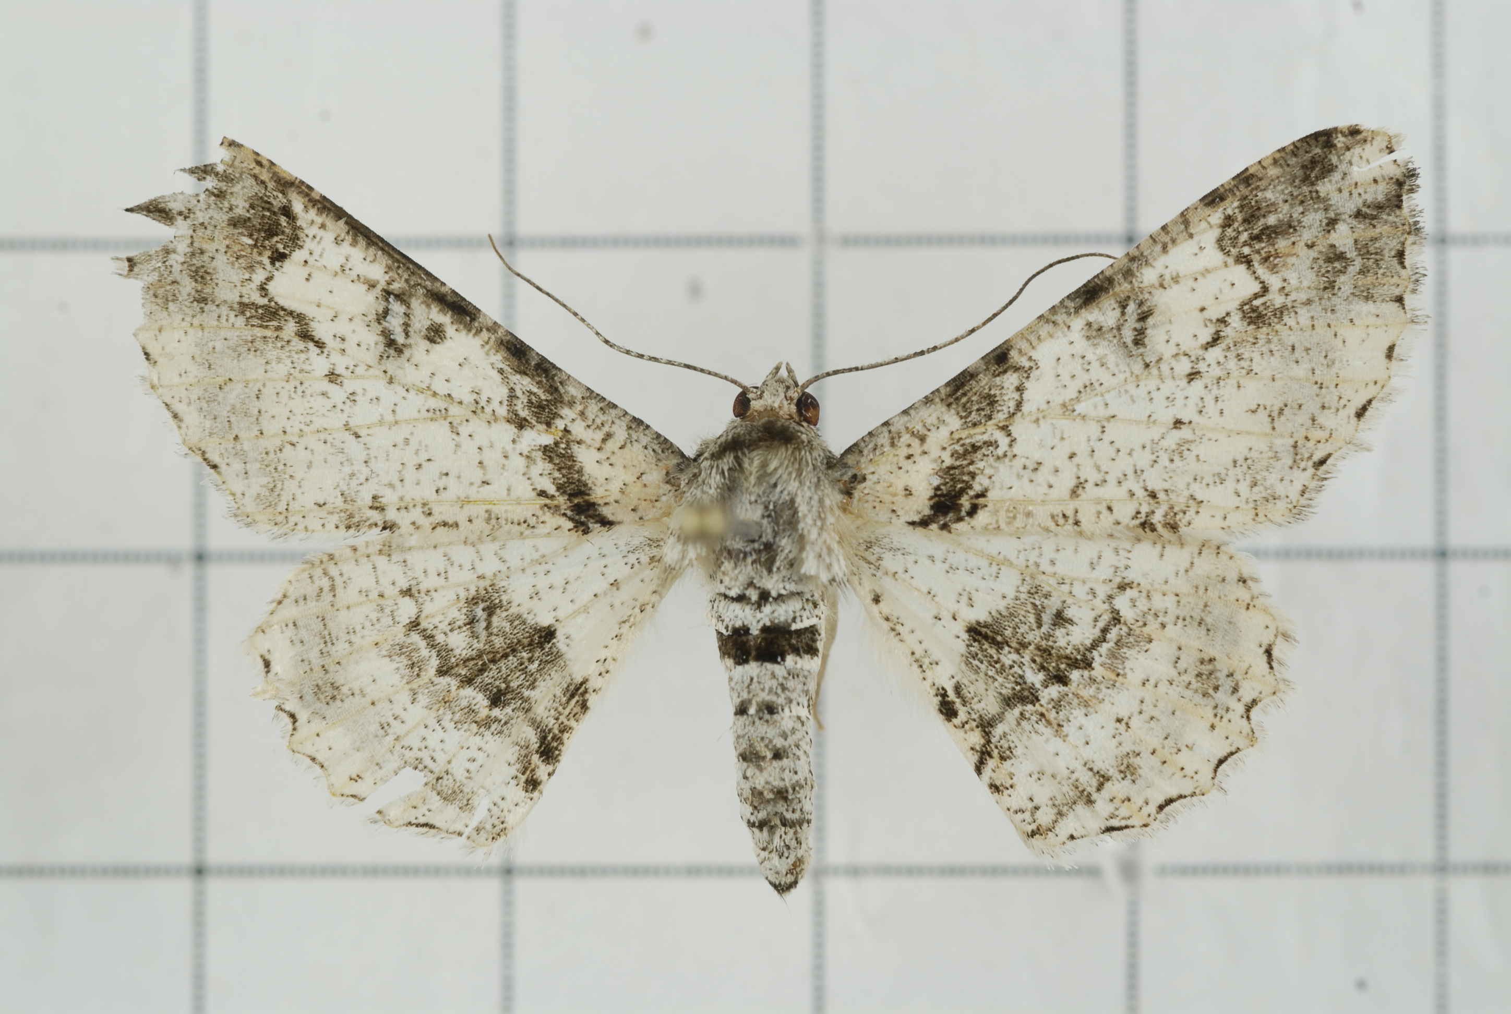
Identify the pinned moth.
Cleora fraterna
